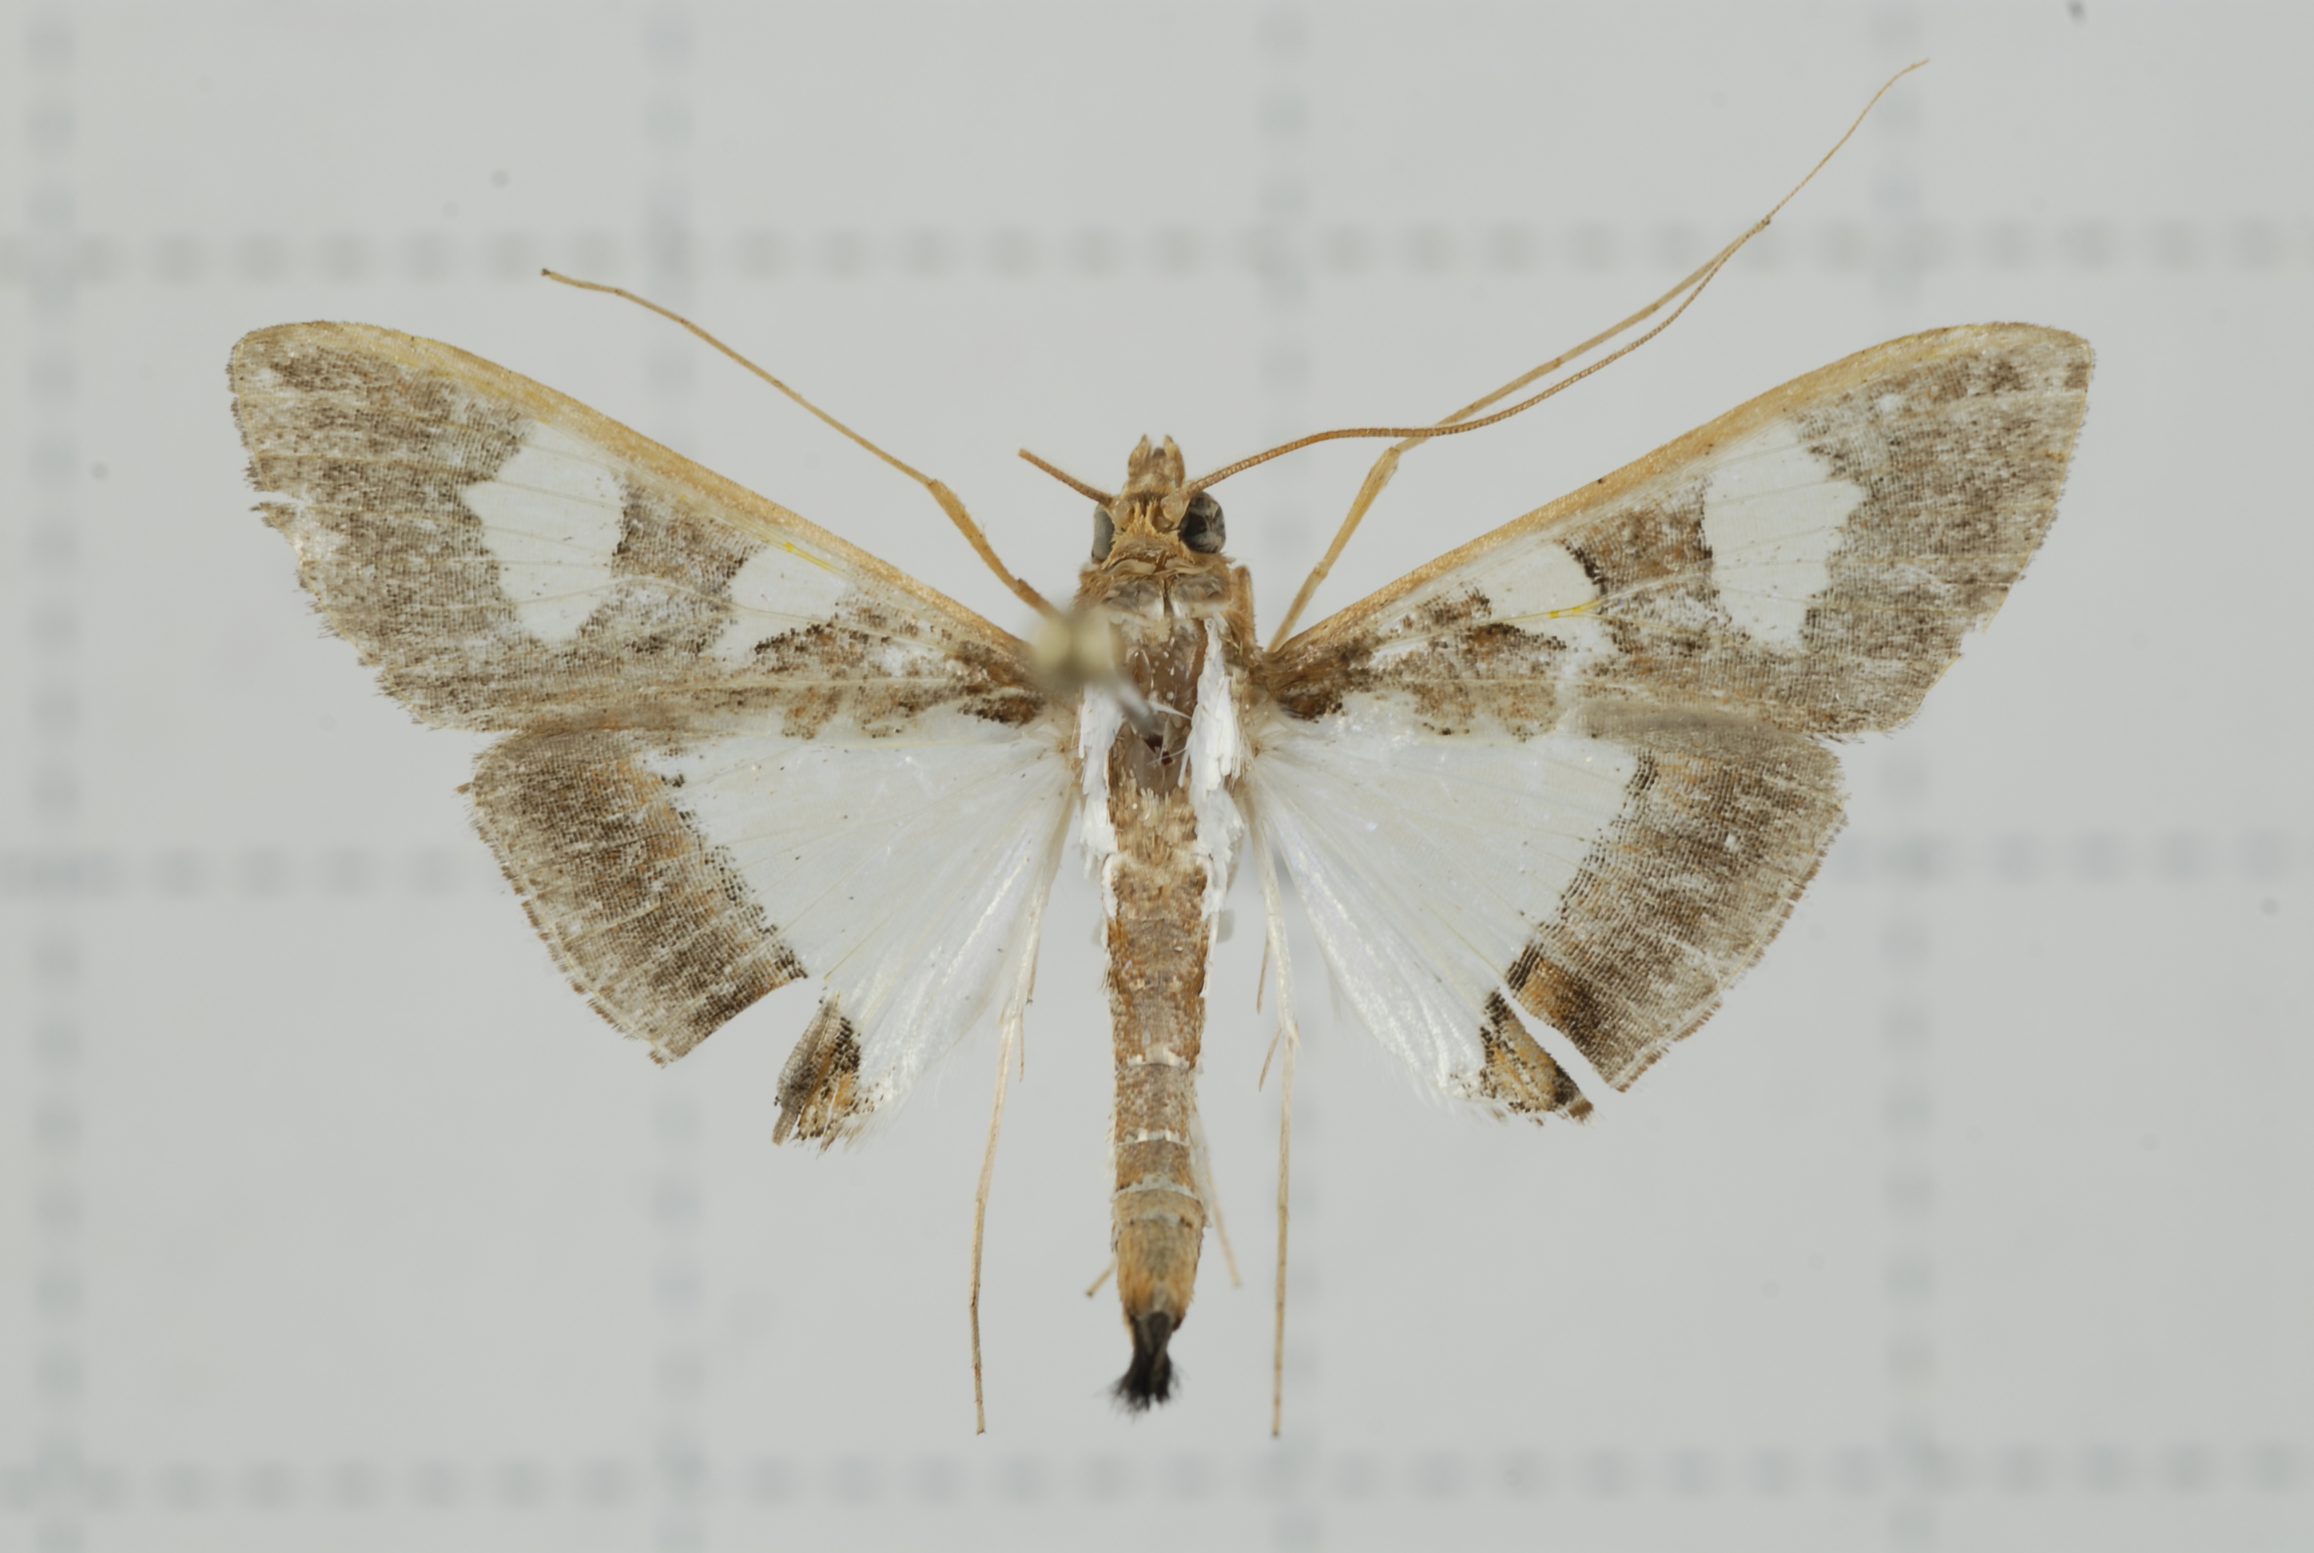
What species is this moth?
Glyphodes bivitralis
